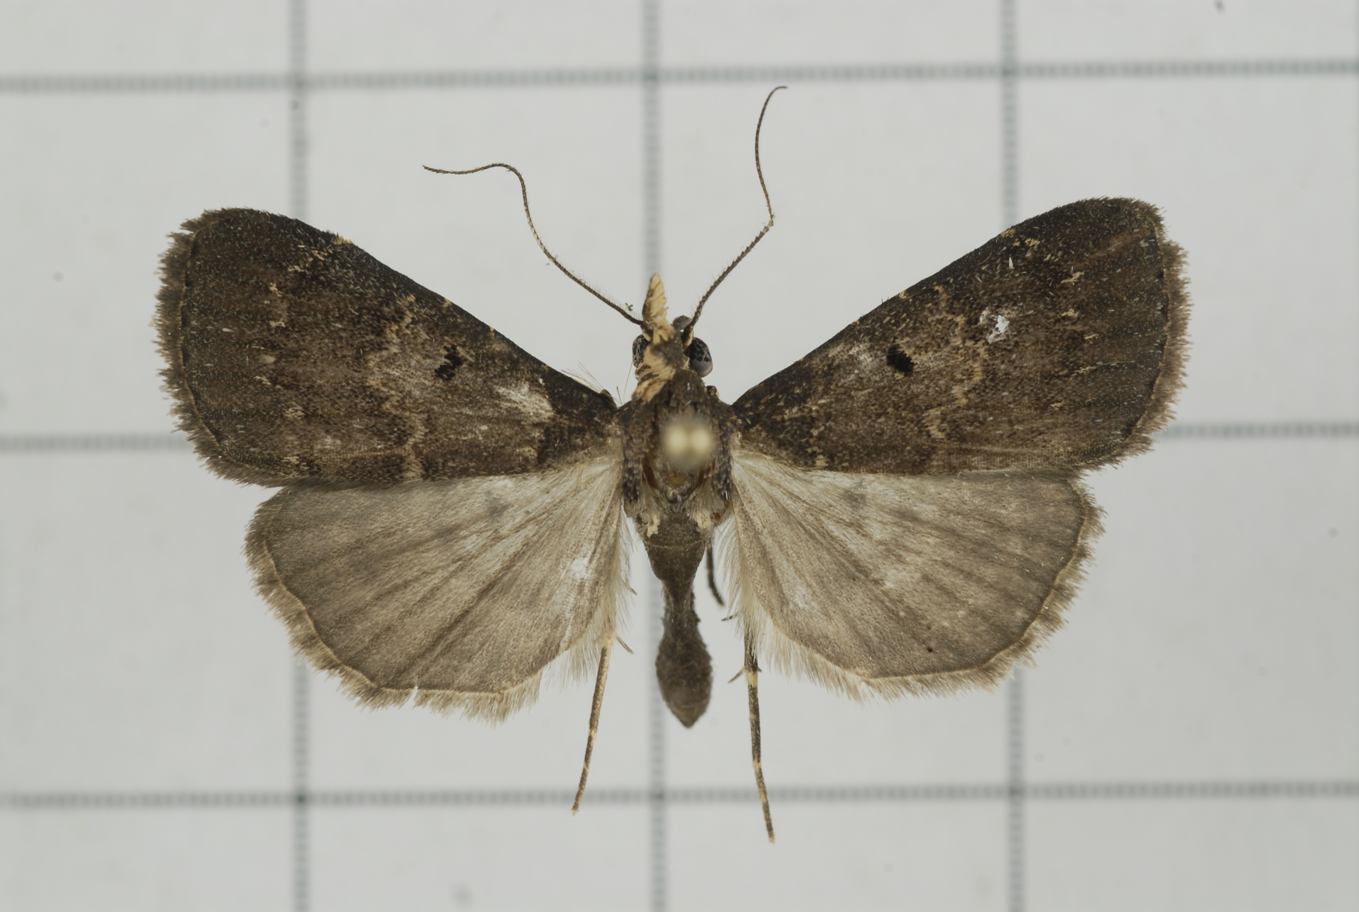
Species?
Hydrillodes nilgirialis
